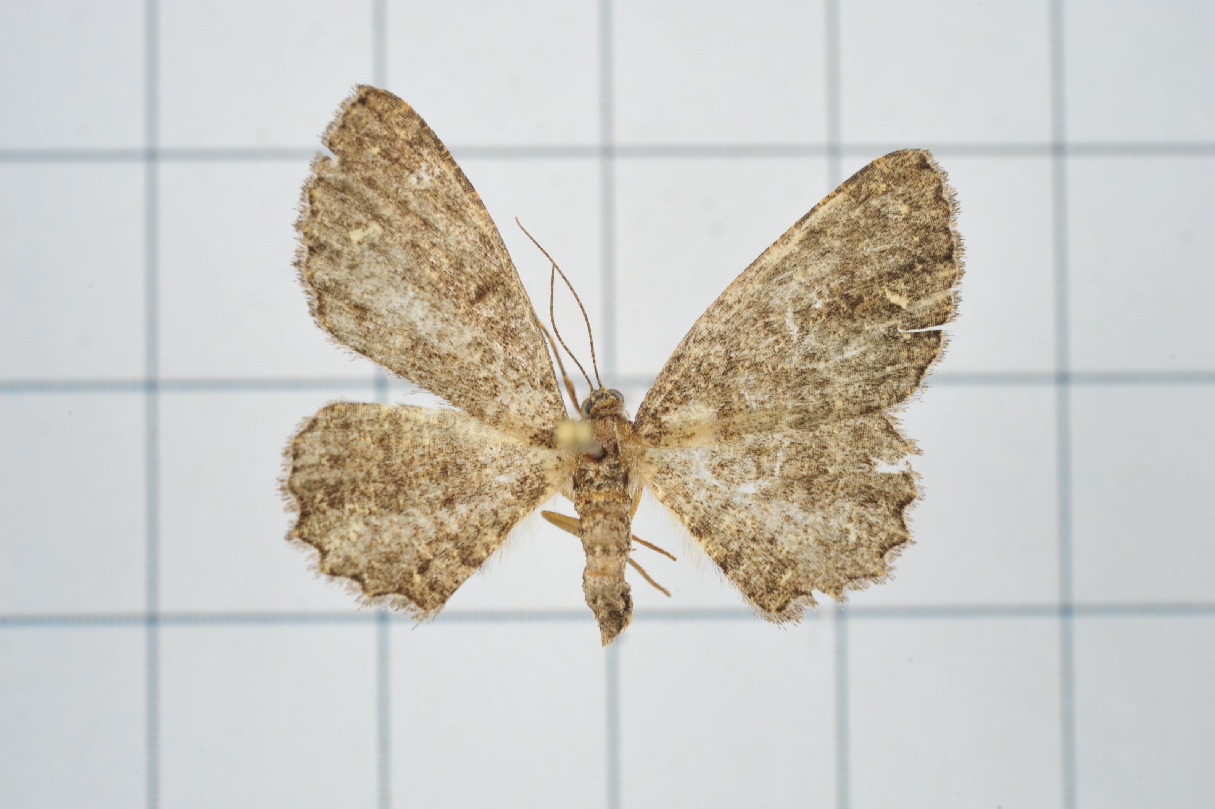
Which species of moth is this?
Abaciscus alishanensis
